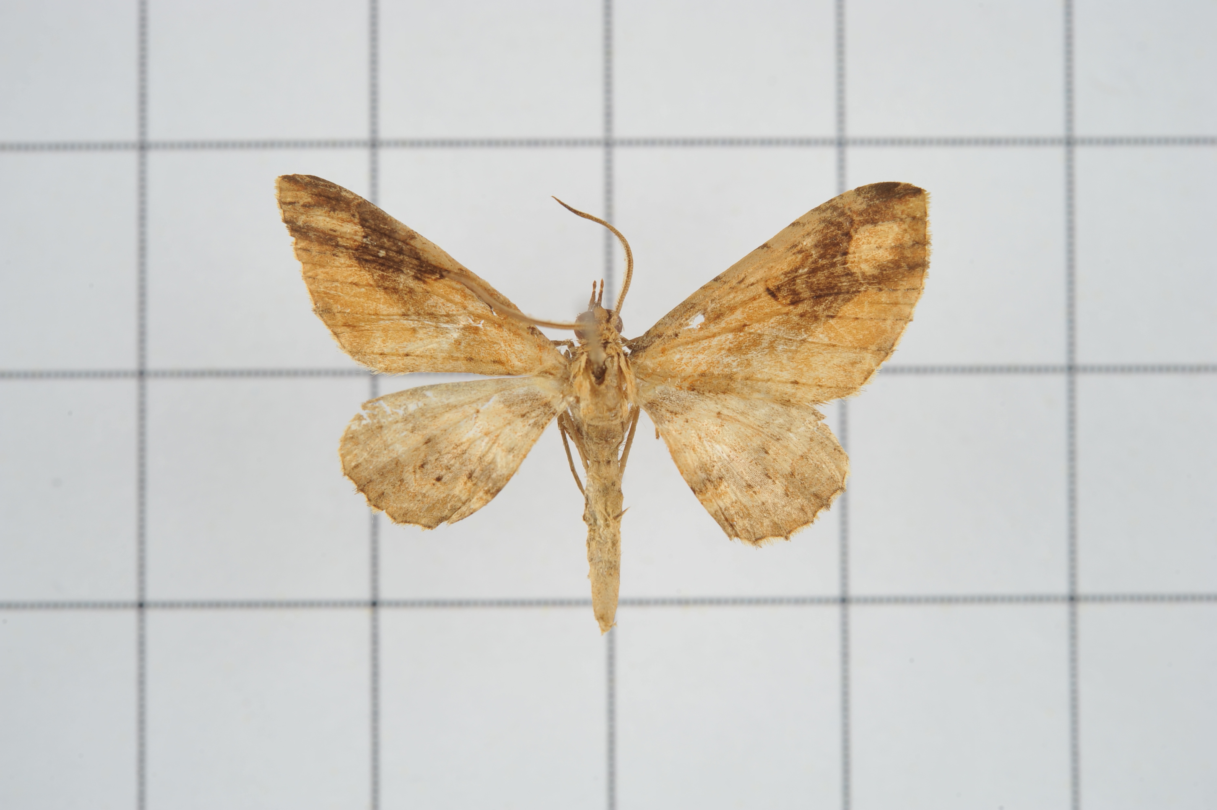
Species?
Ziridava kanshireiensis
